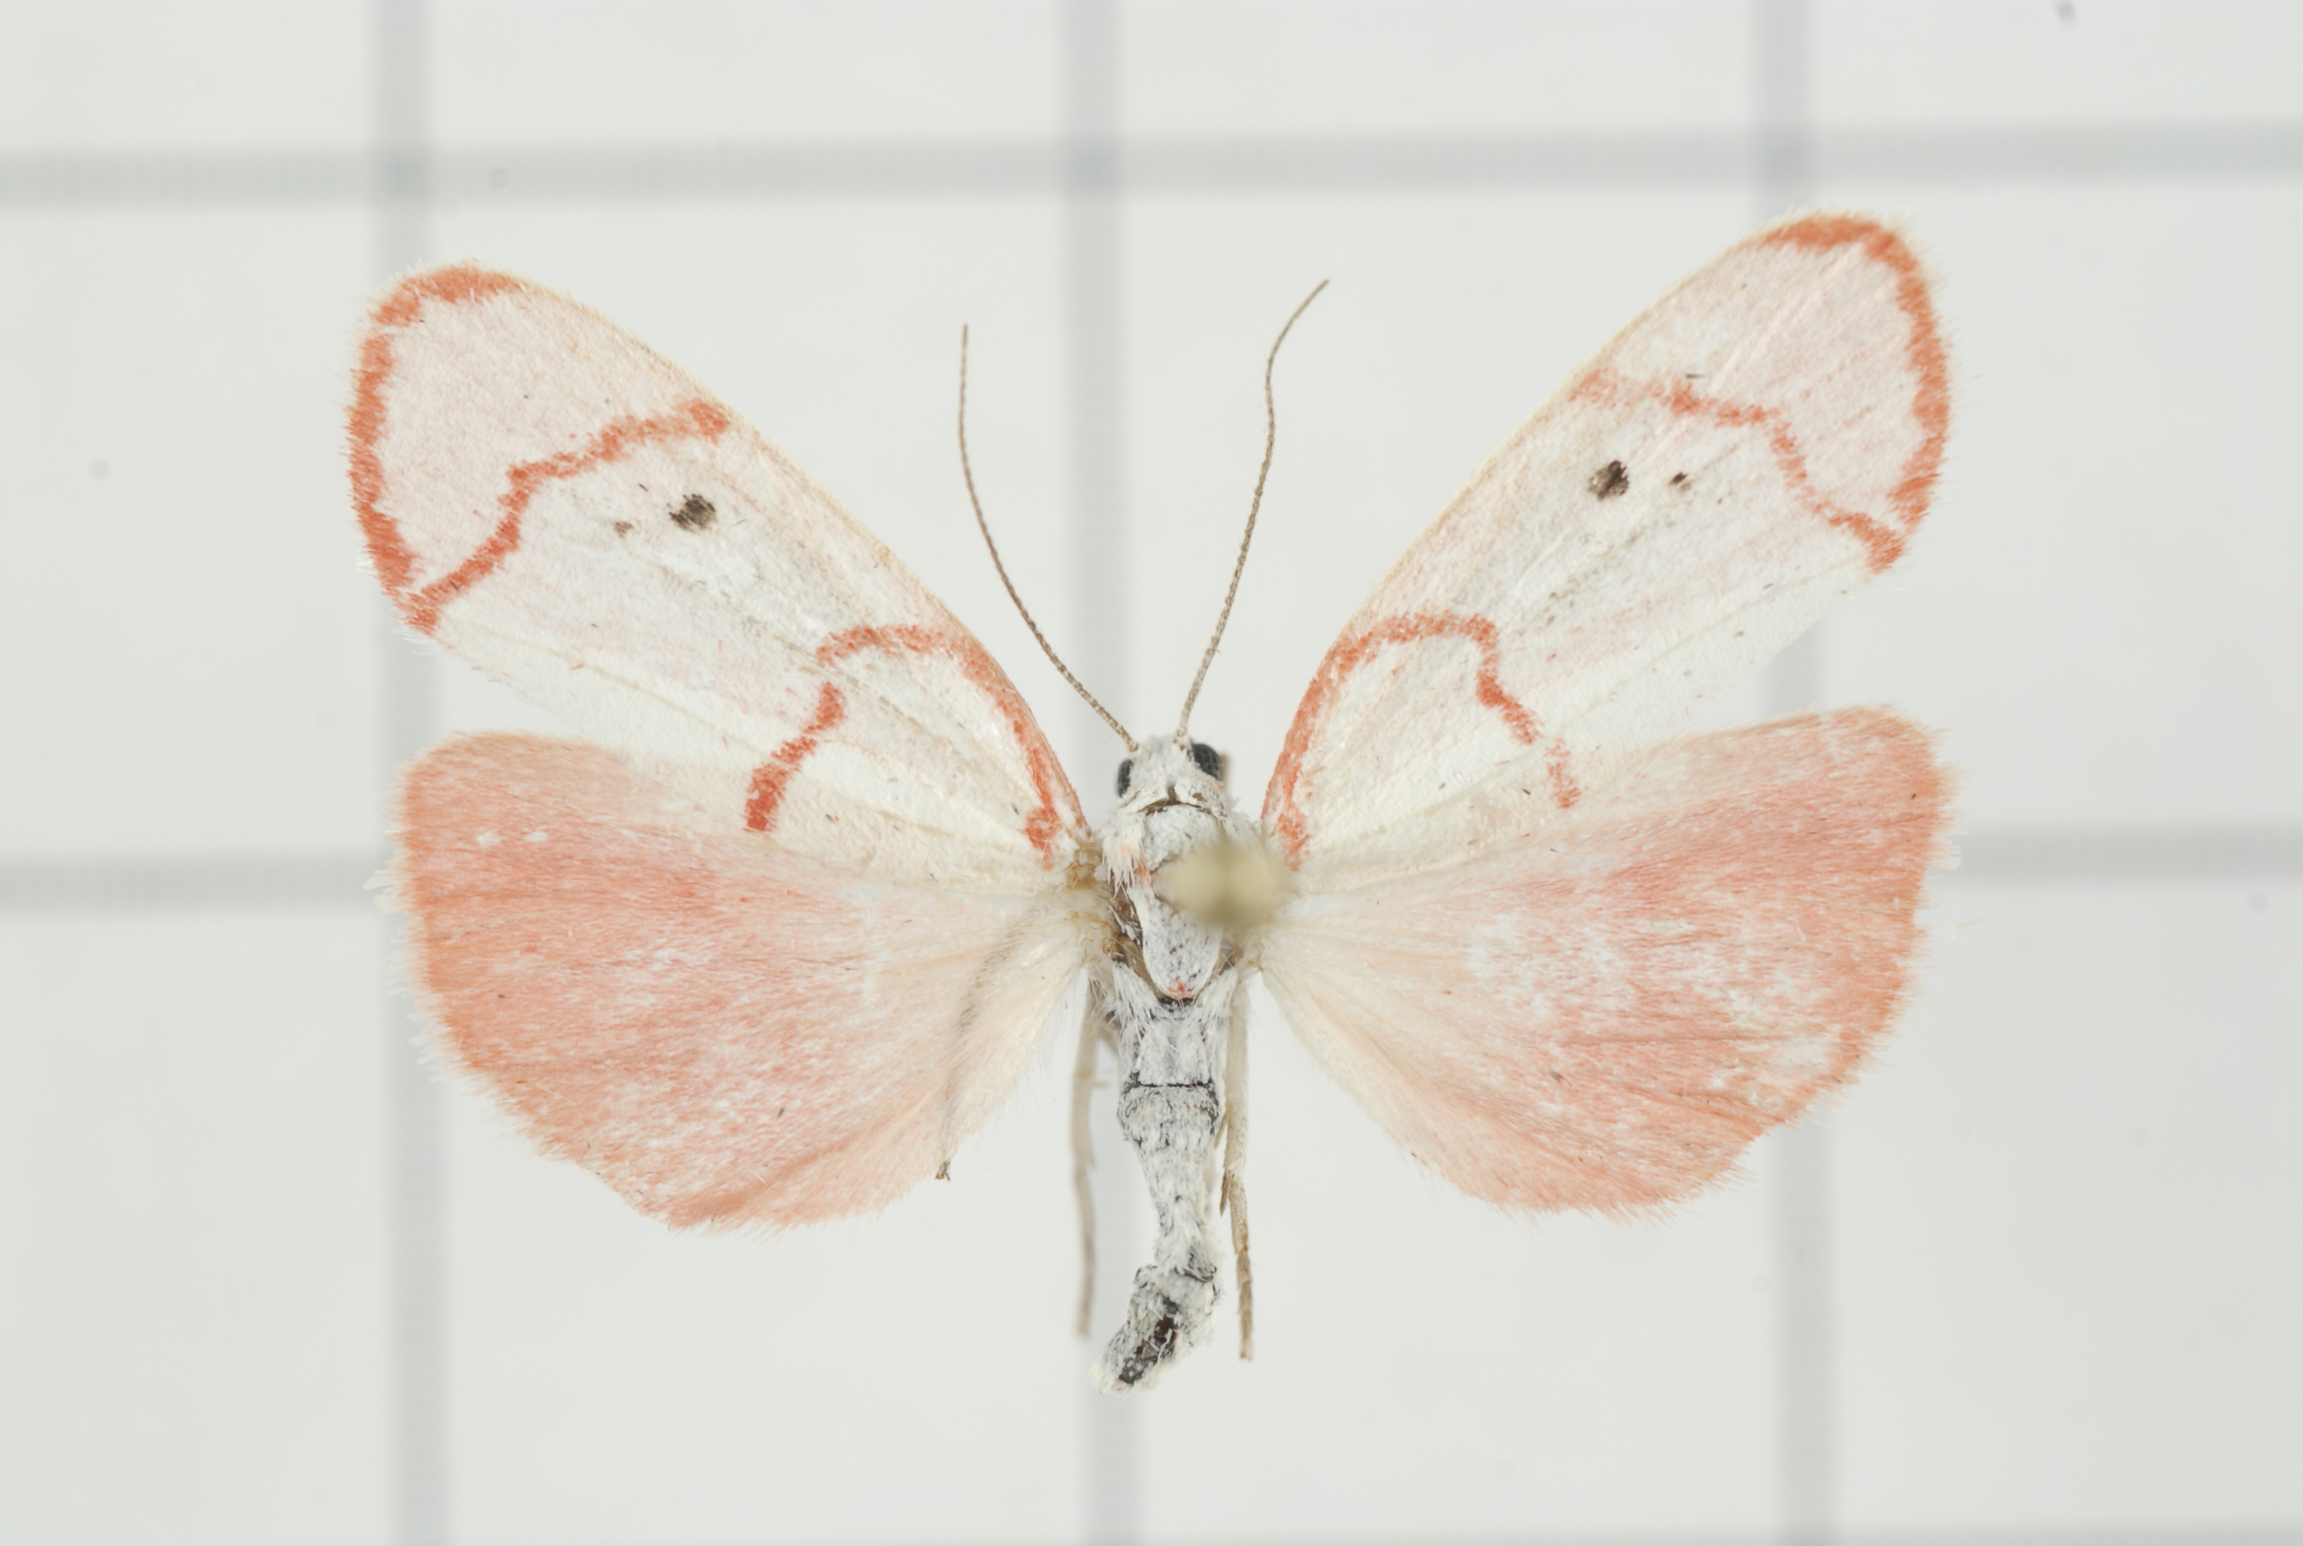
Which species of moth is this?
Cyana hamata hamata
